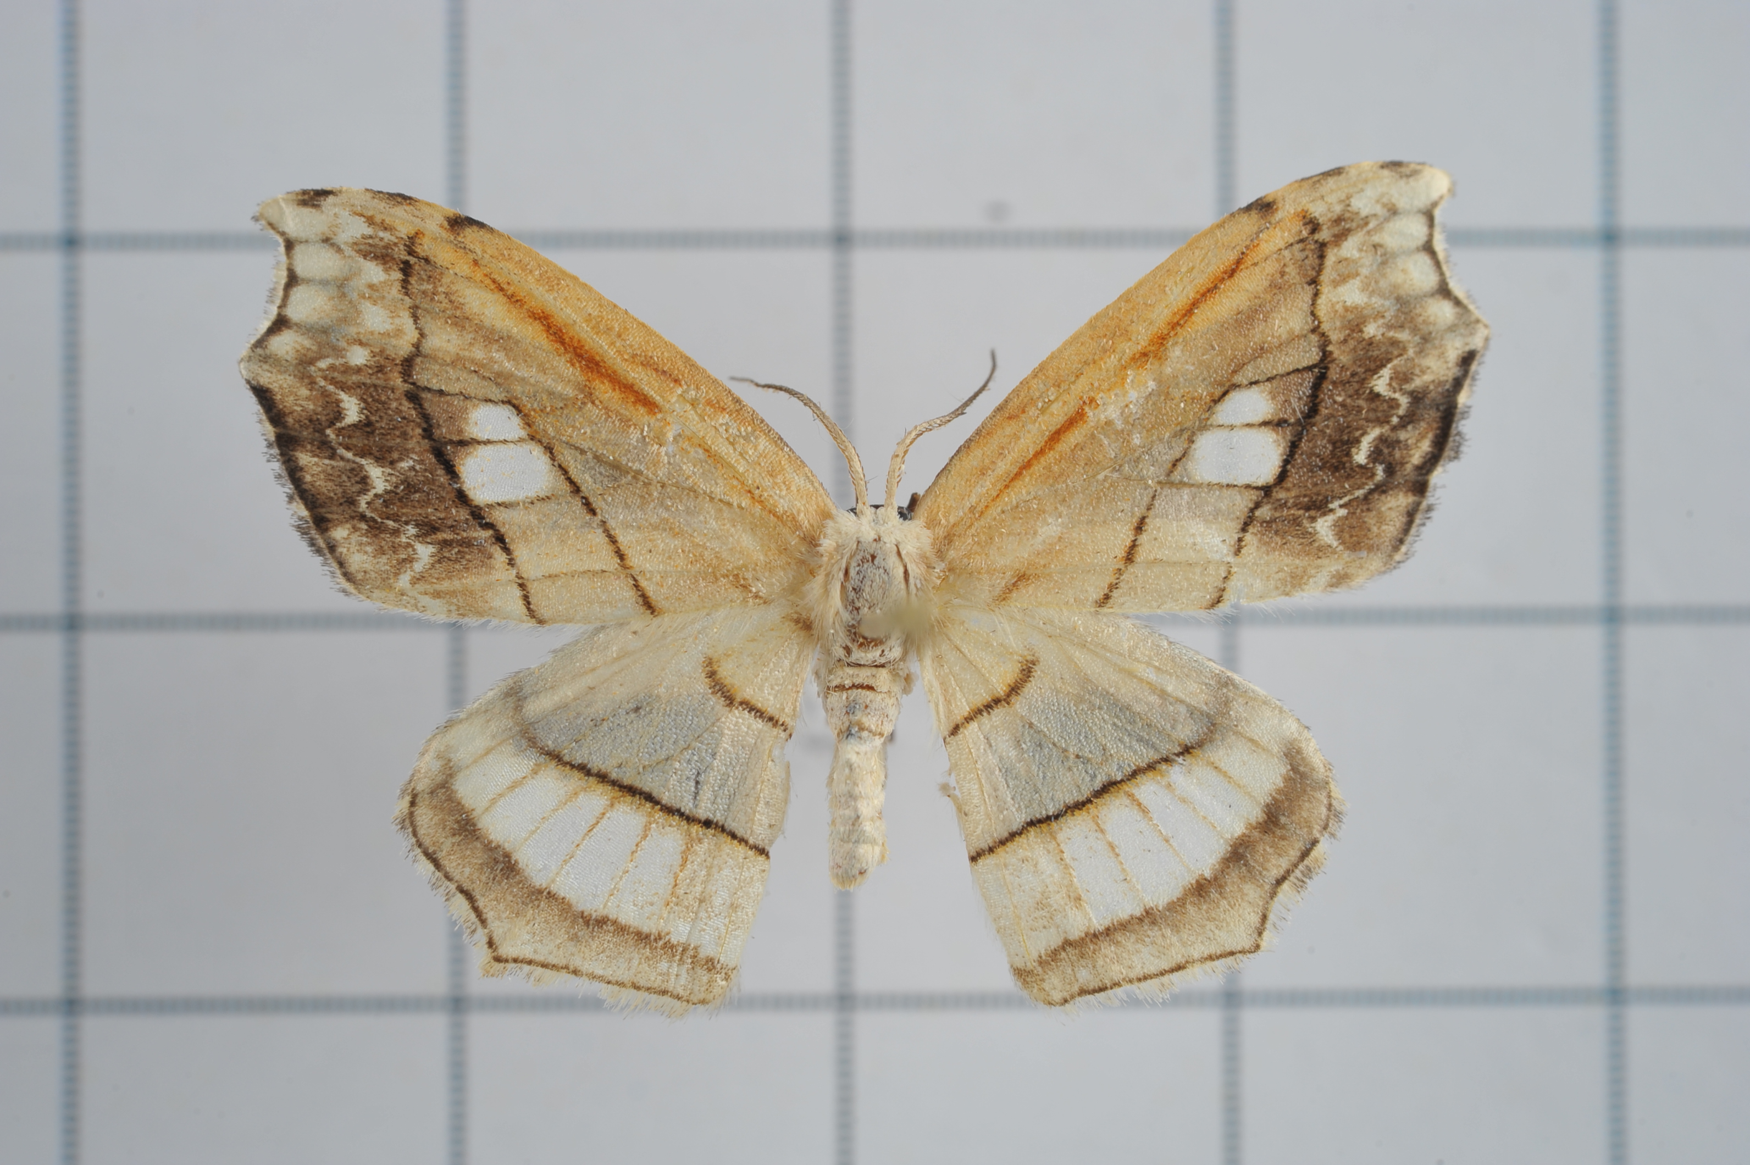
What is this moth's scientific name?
Leucoblepsis taiwanensis
